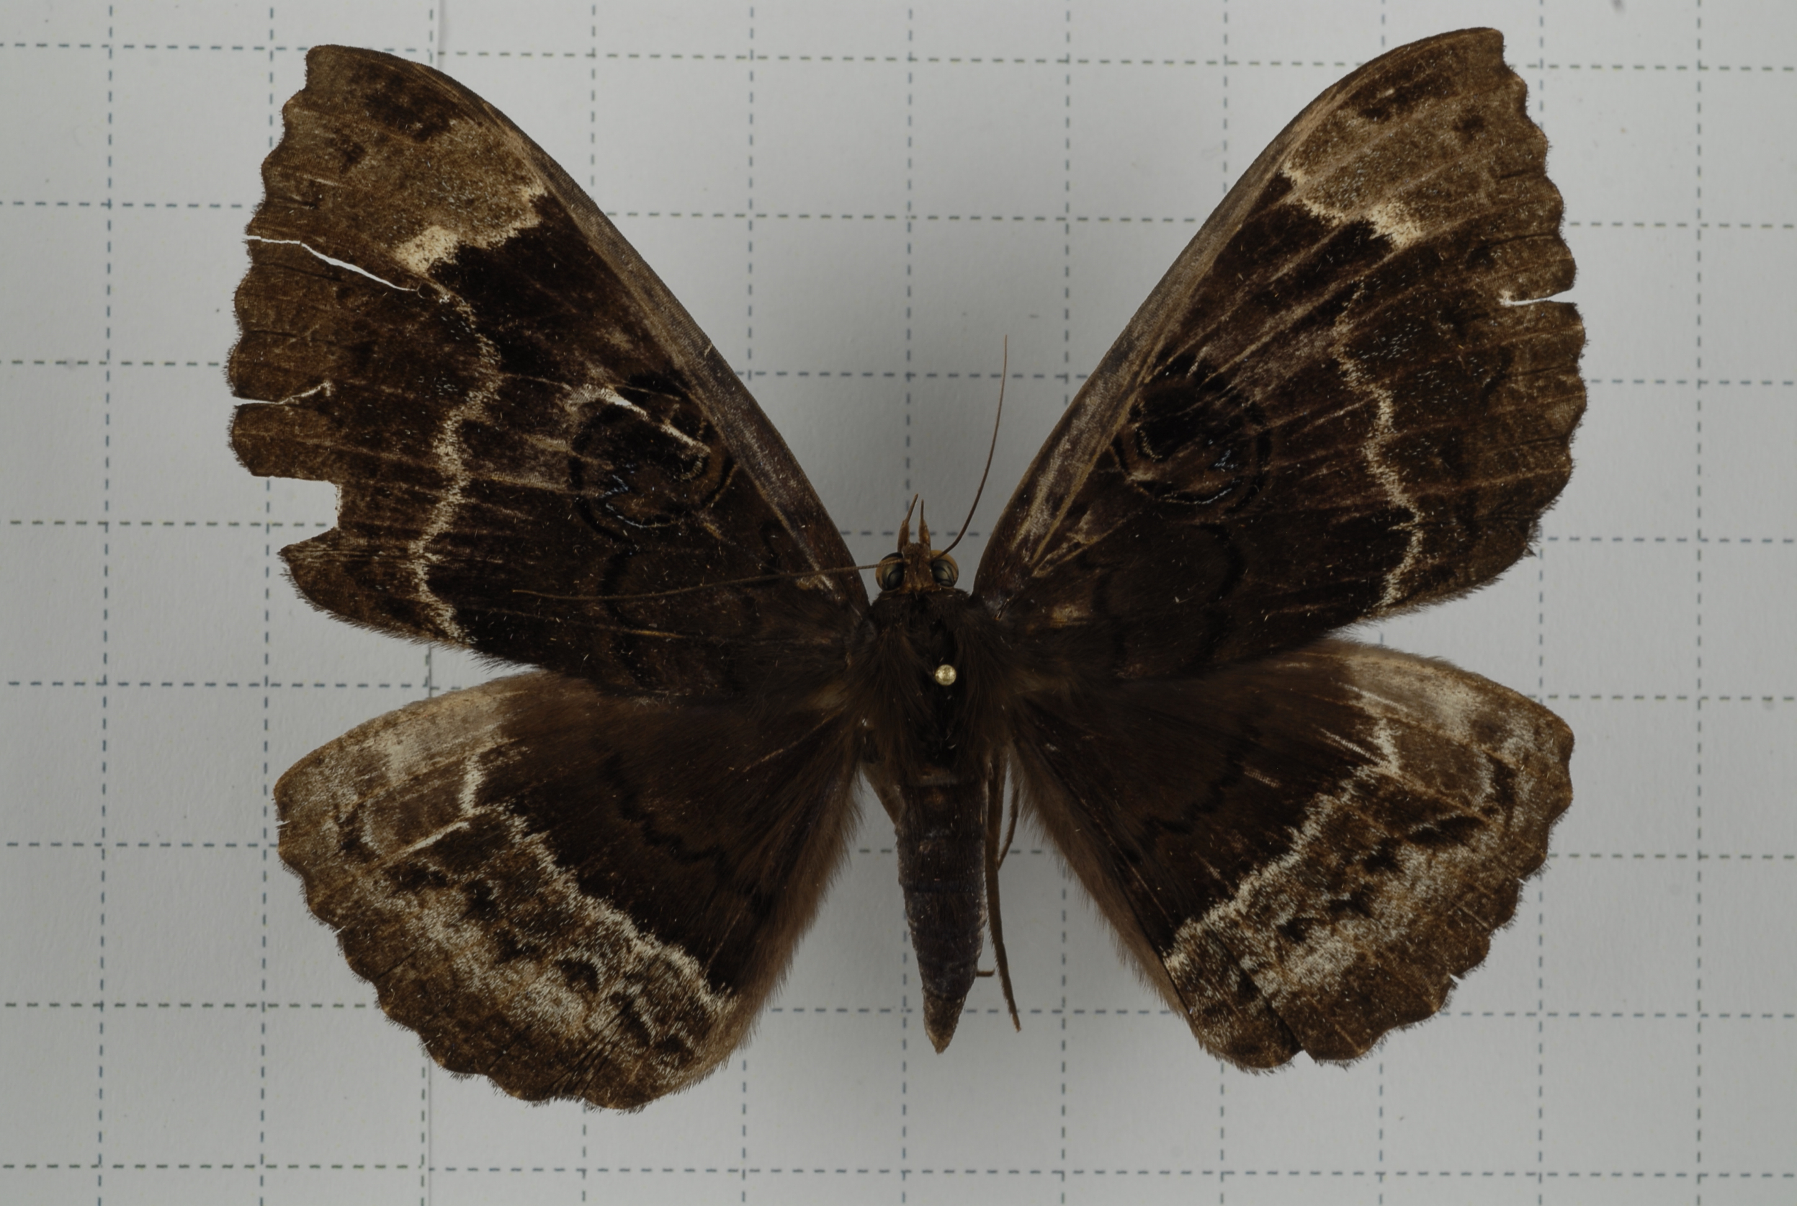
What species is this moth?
Erebus caprimulgus caprimulgus
